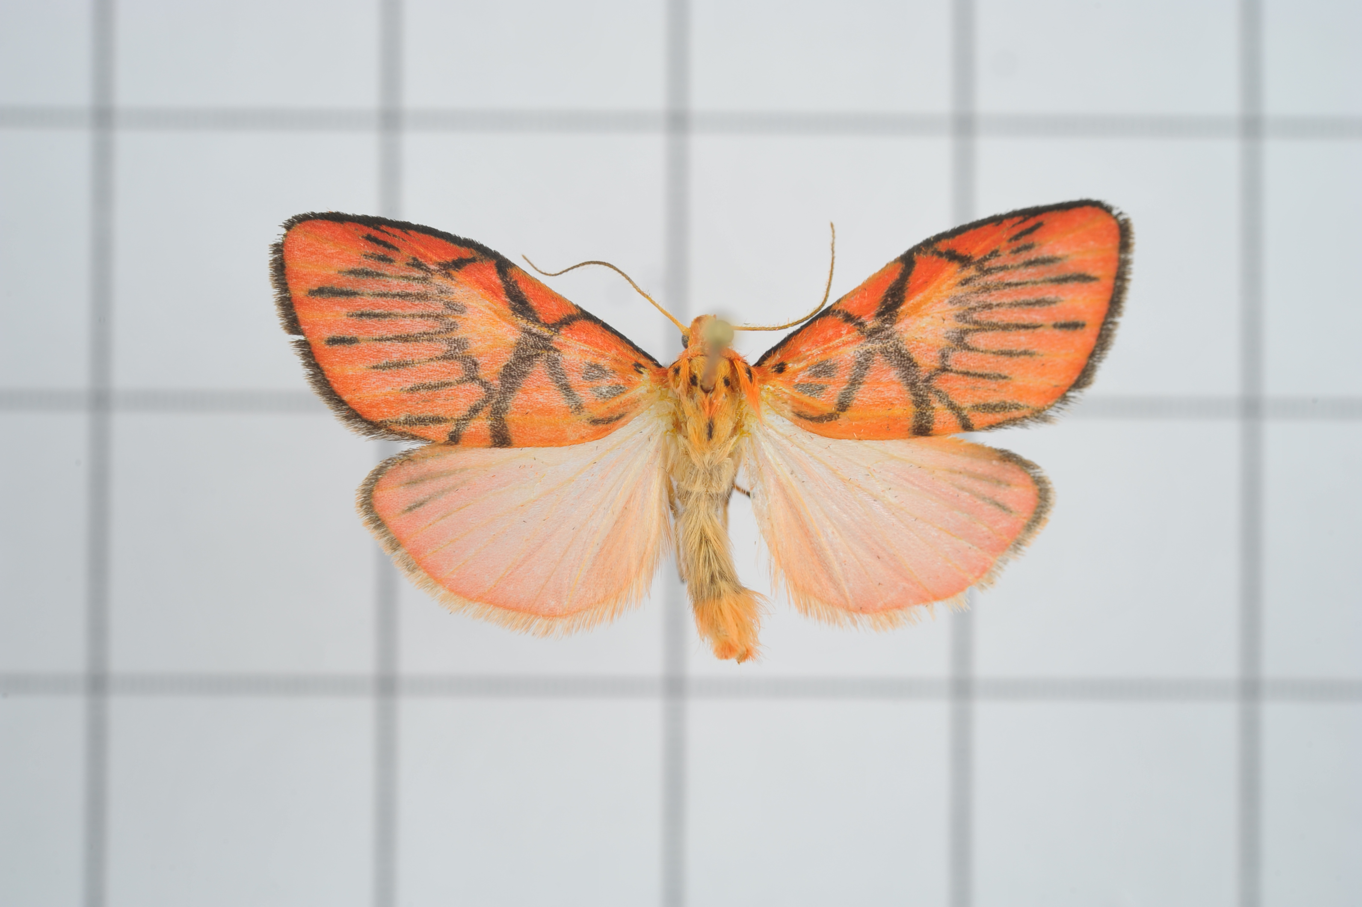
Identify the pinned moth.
Aberrasine shiou
